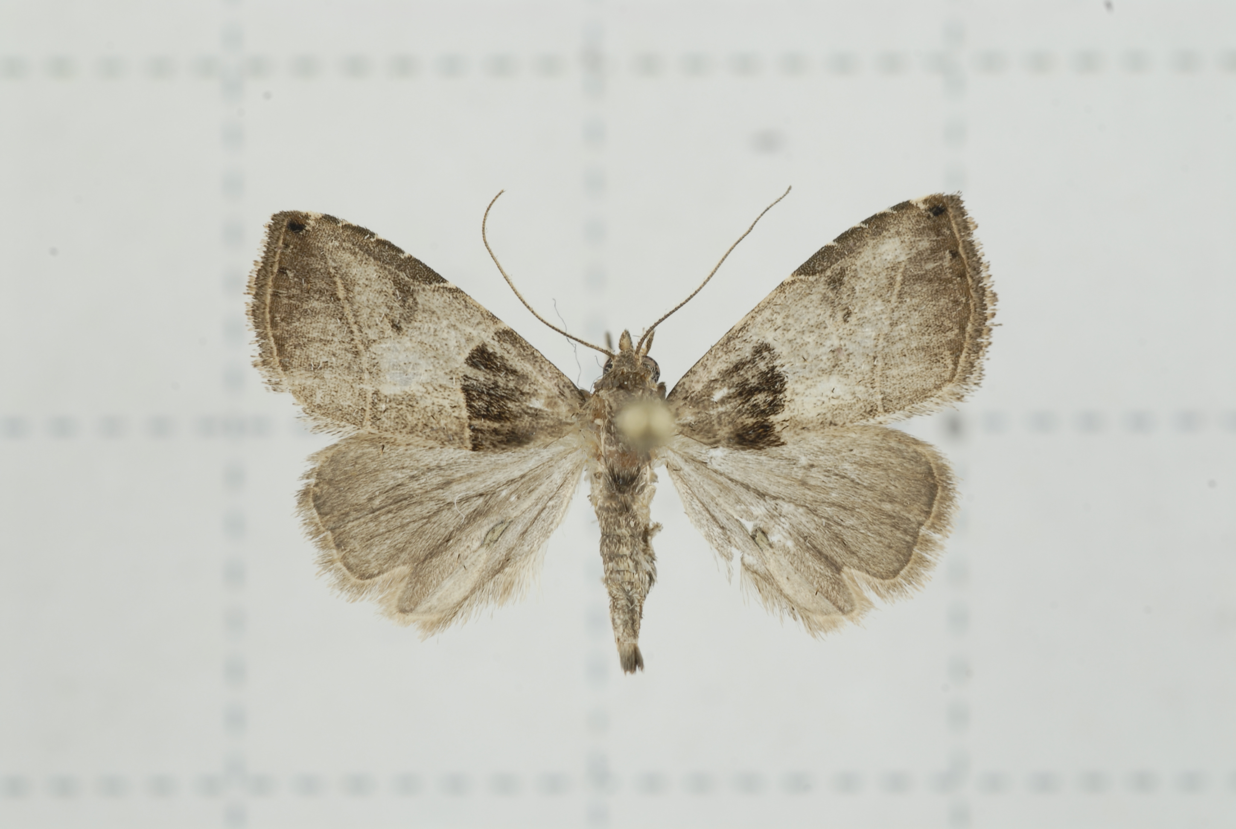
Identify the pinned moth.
Rivula basalis
